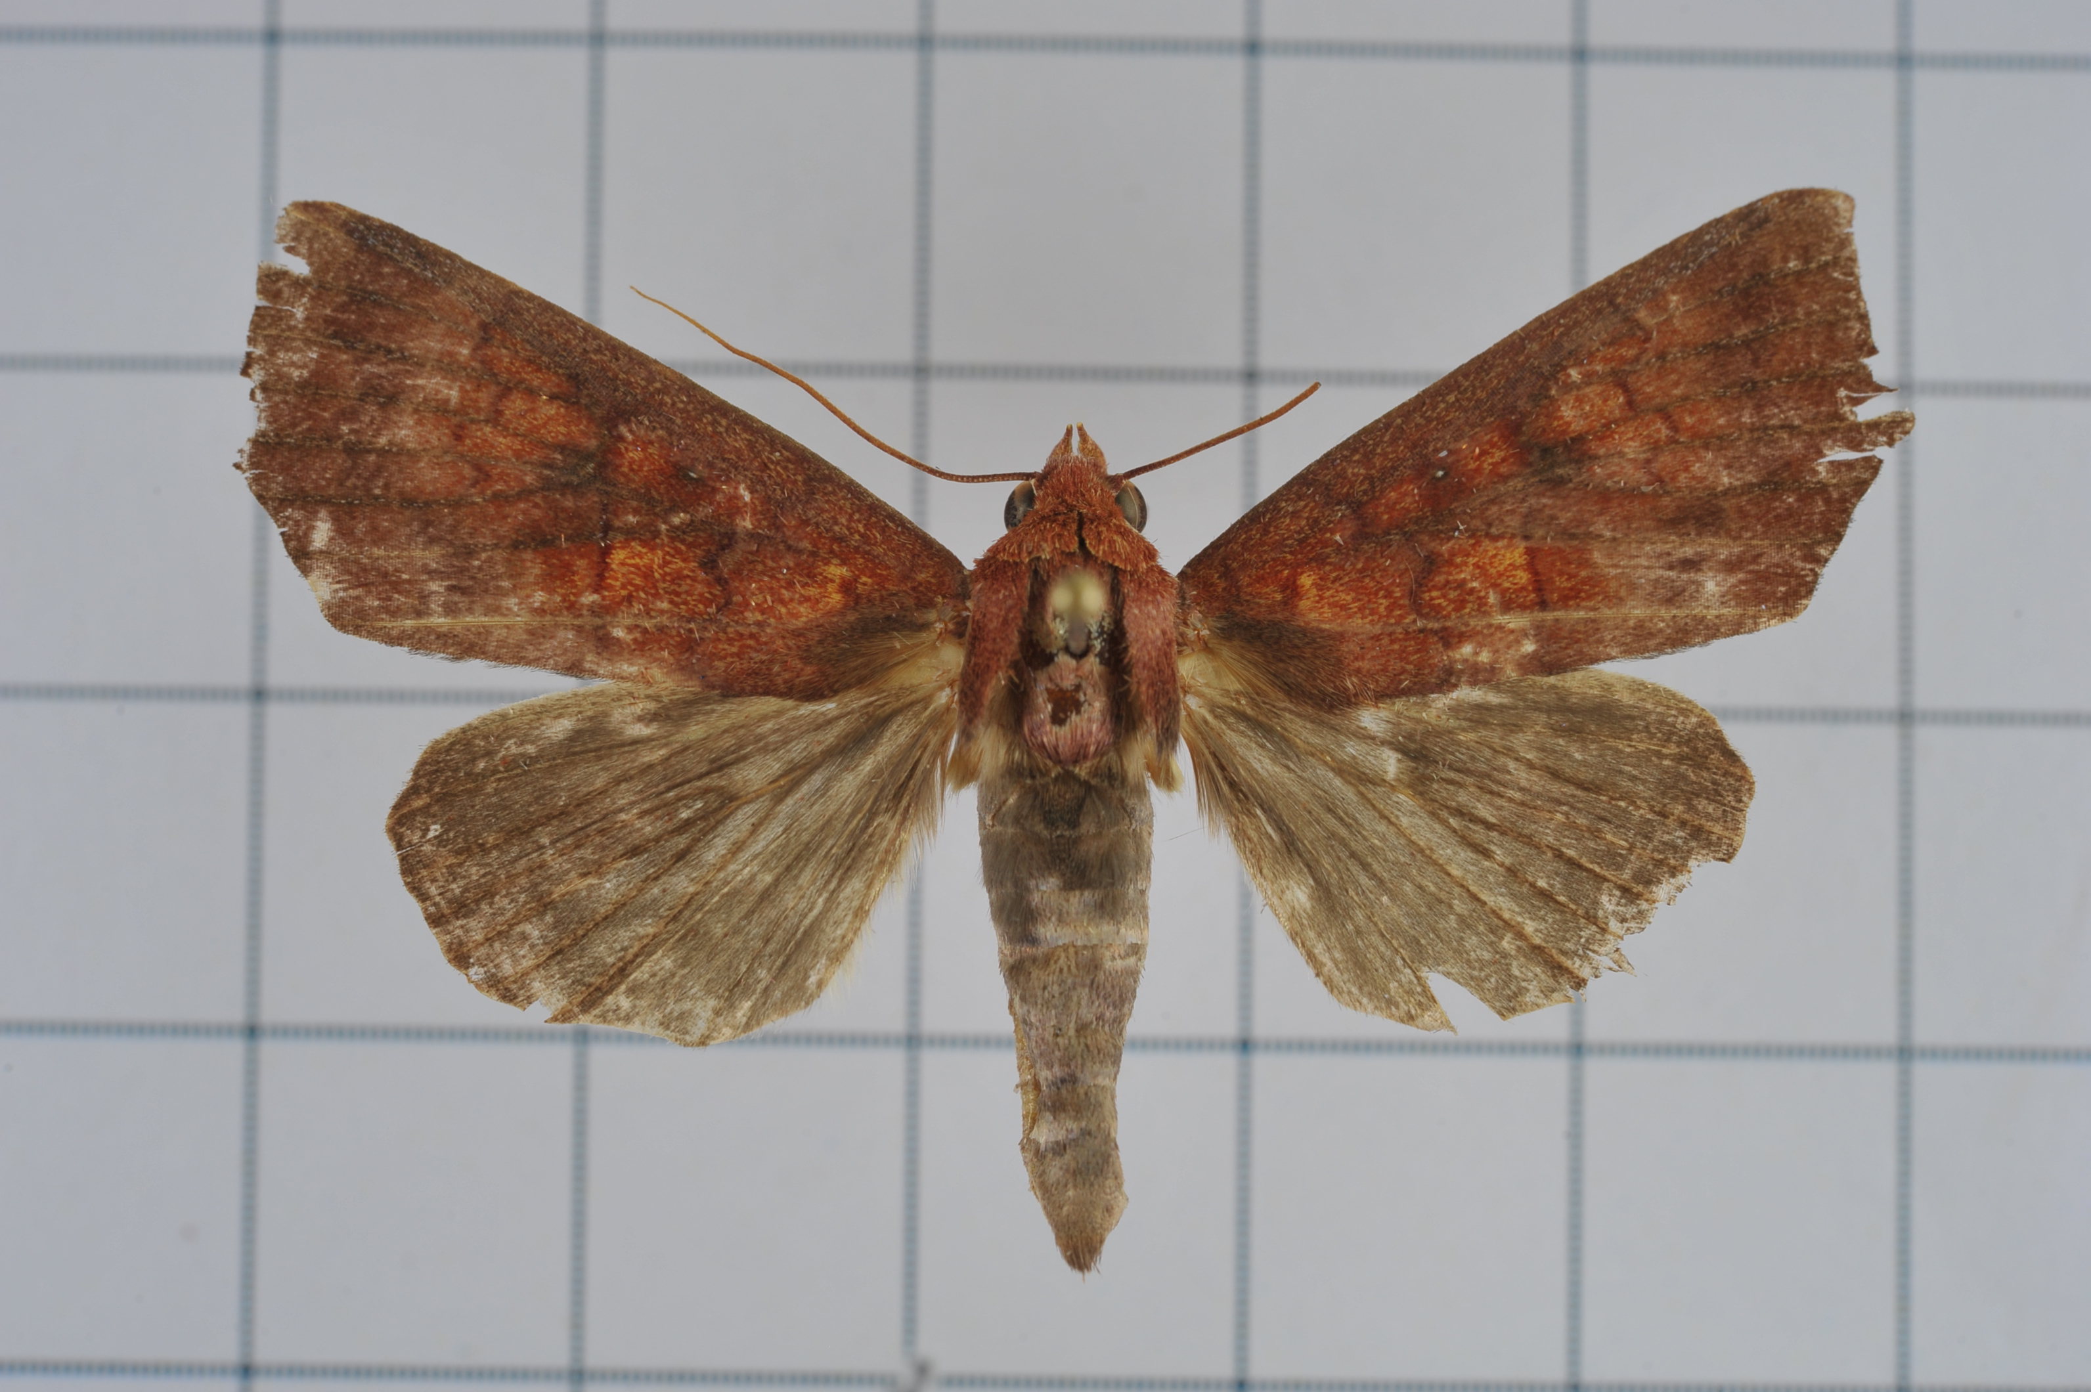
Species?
Rusicada privata
